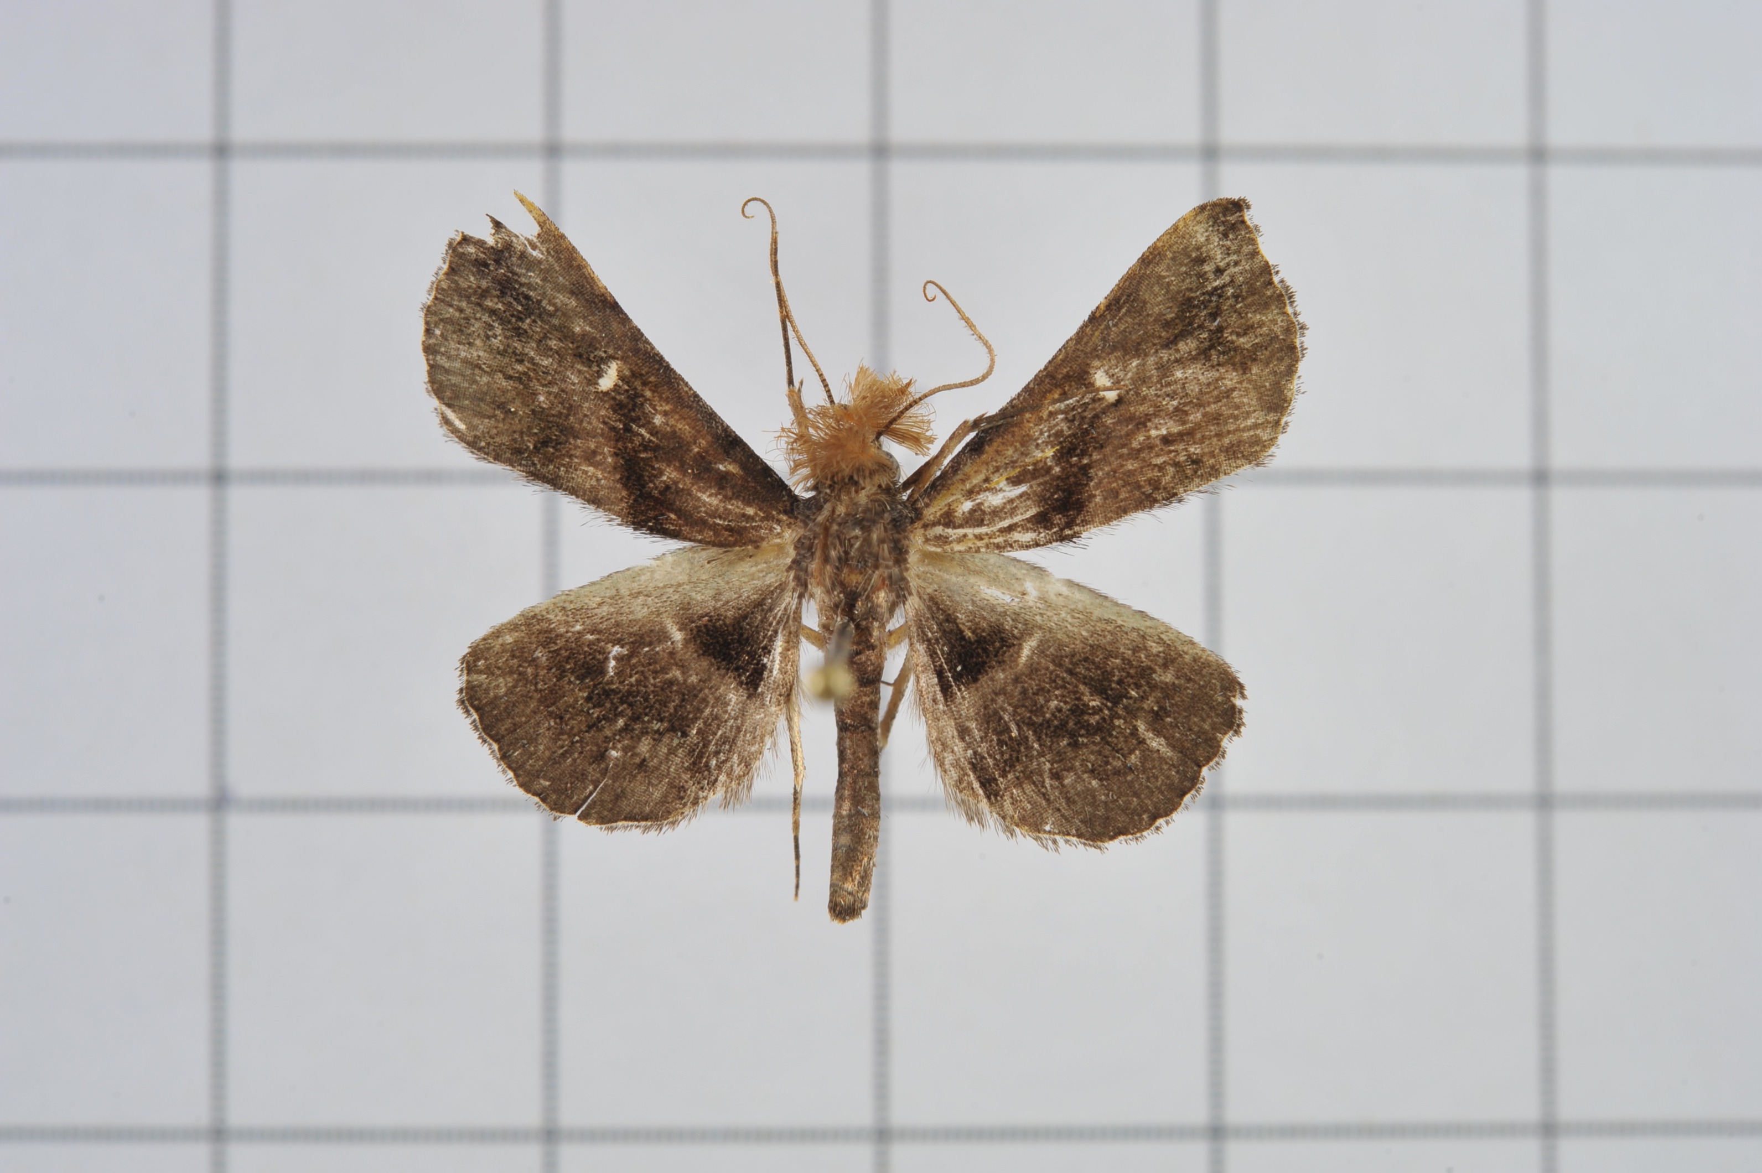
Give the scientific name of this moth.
Hadennia mysalis
